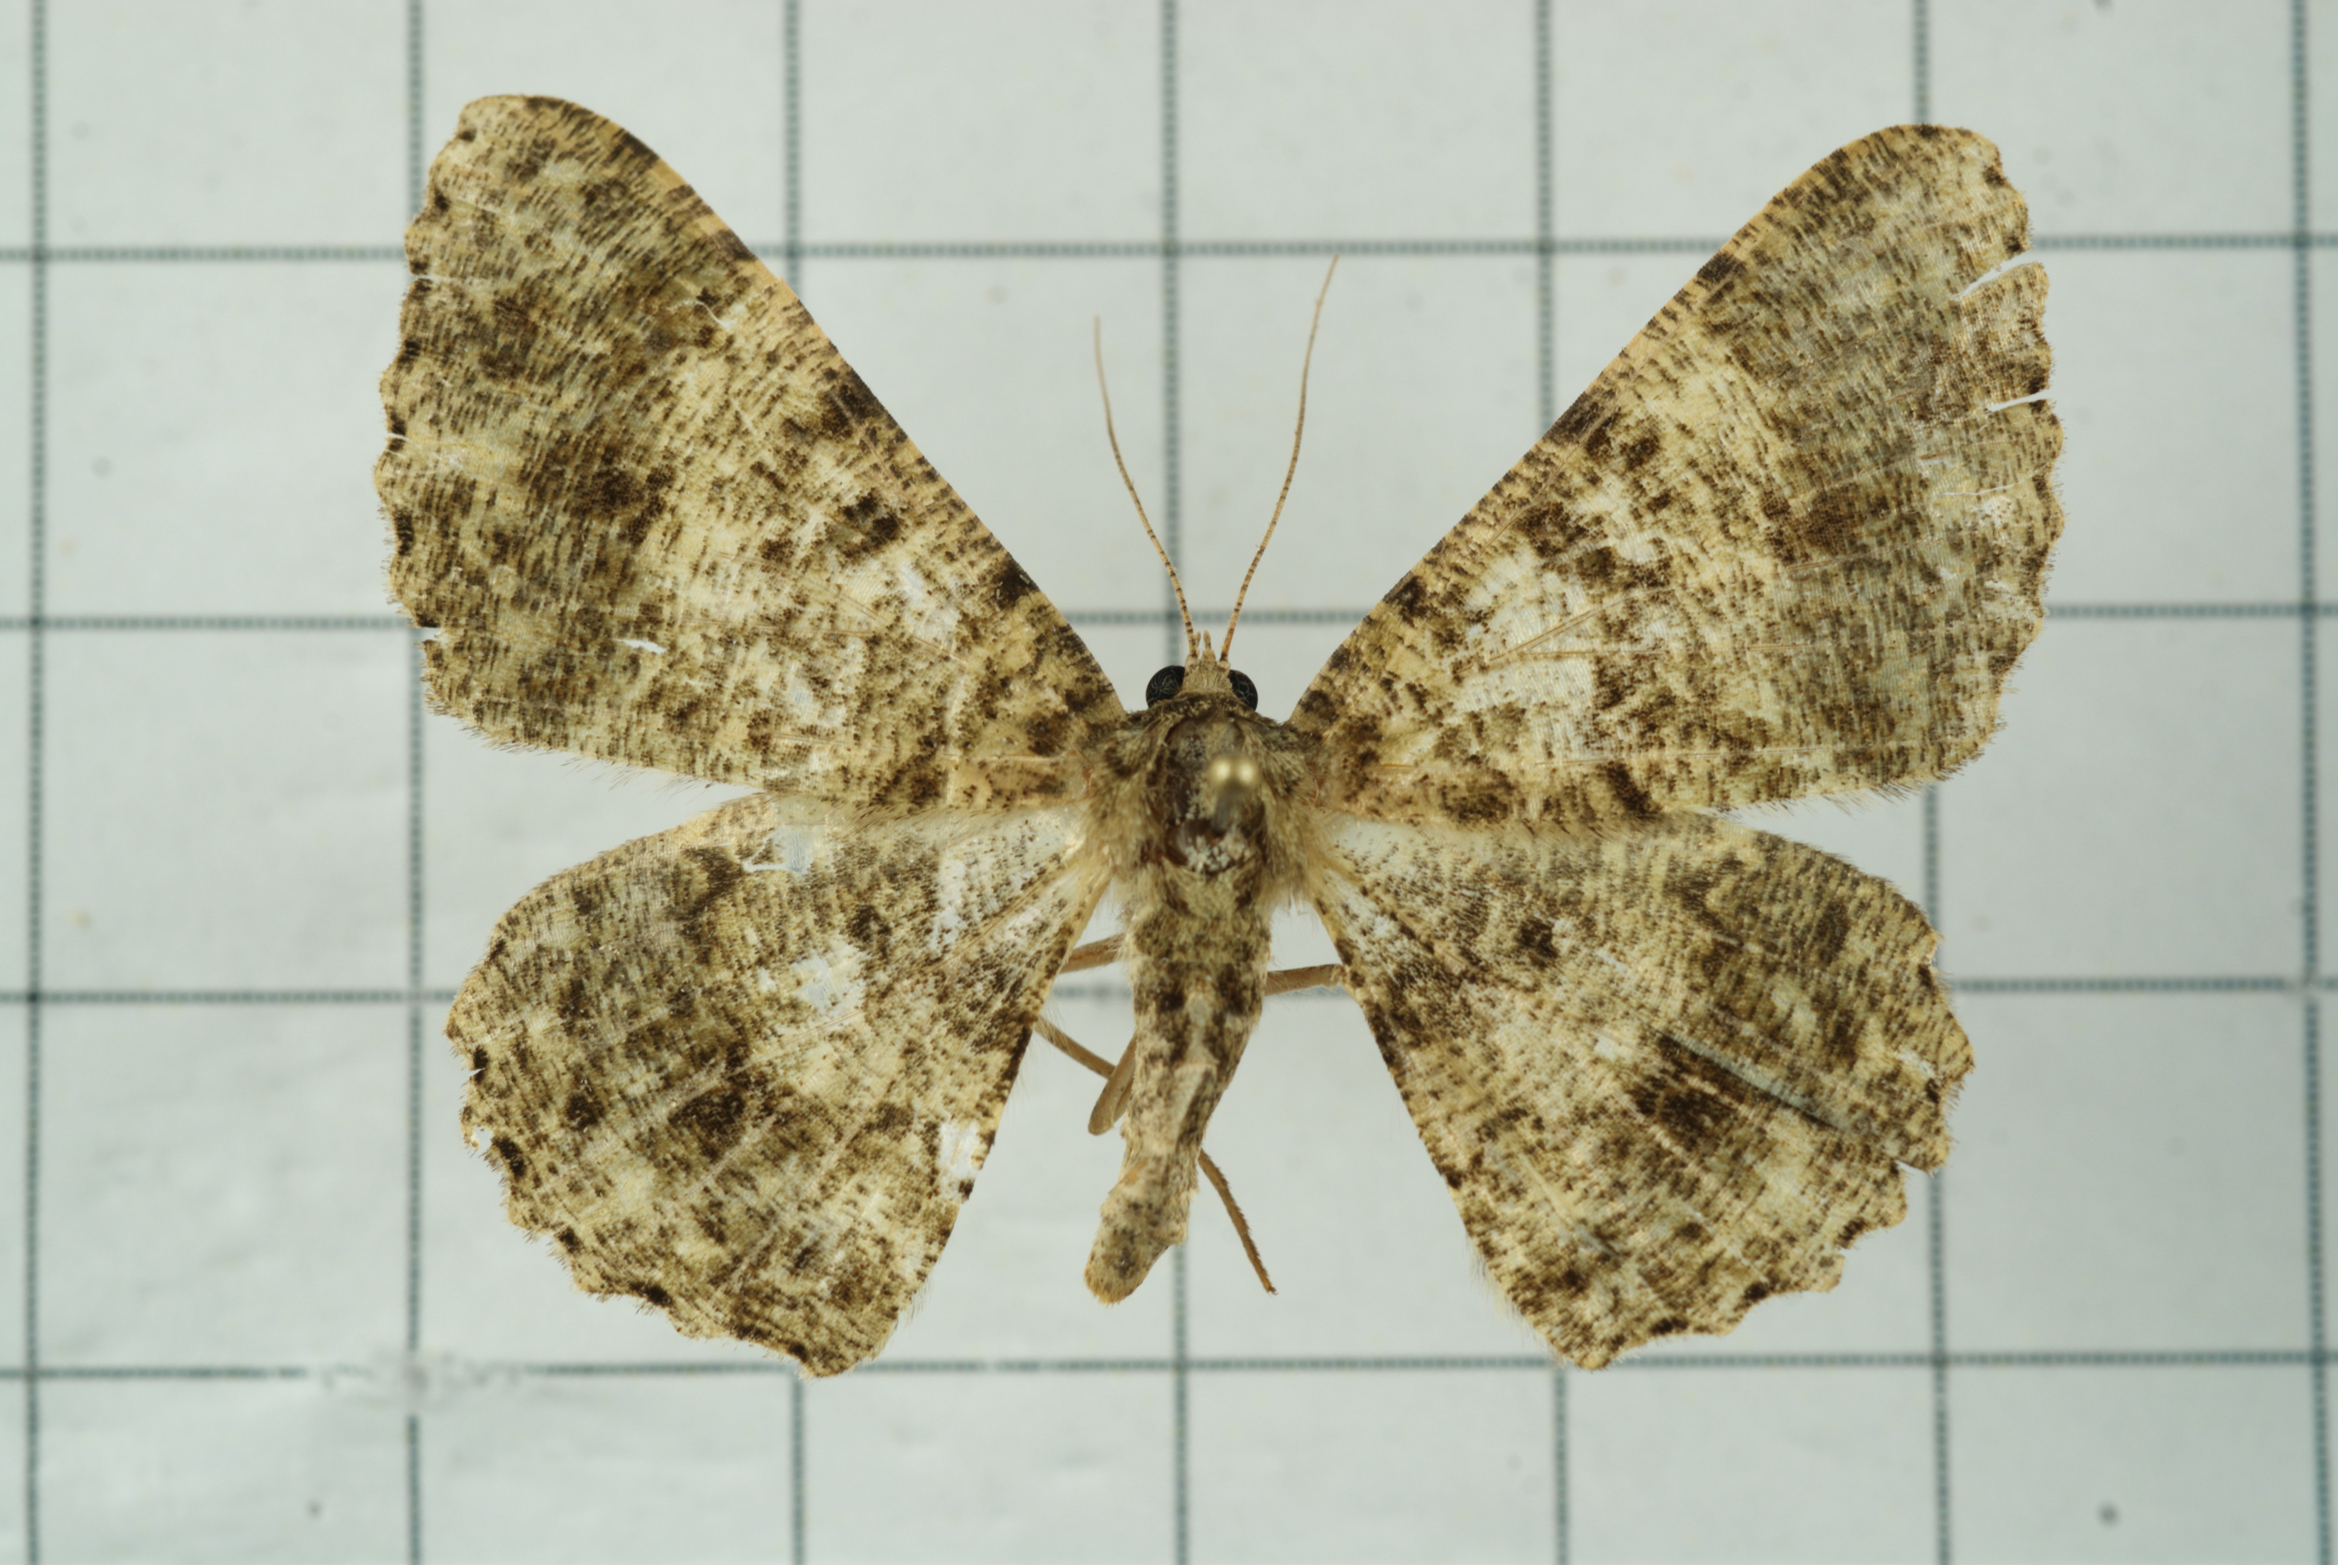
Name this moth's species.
Racotis boarmiaria
